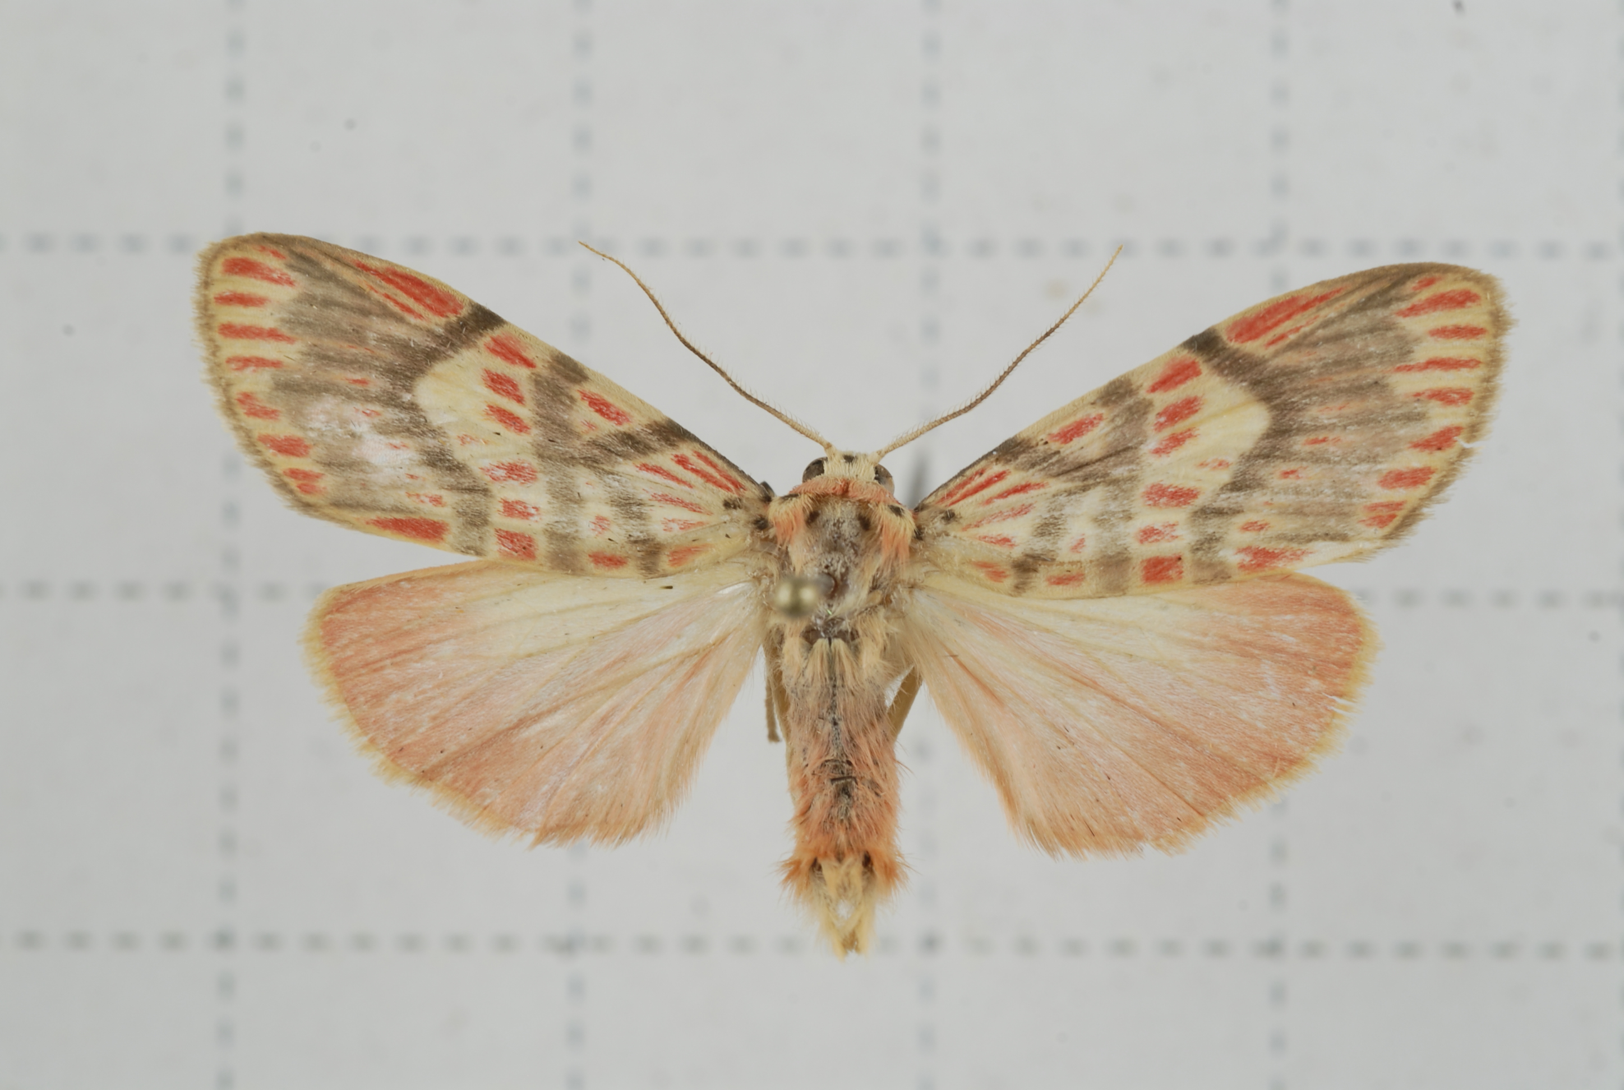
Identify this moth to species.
Barsine fuscozonata
